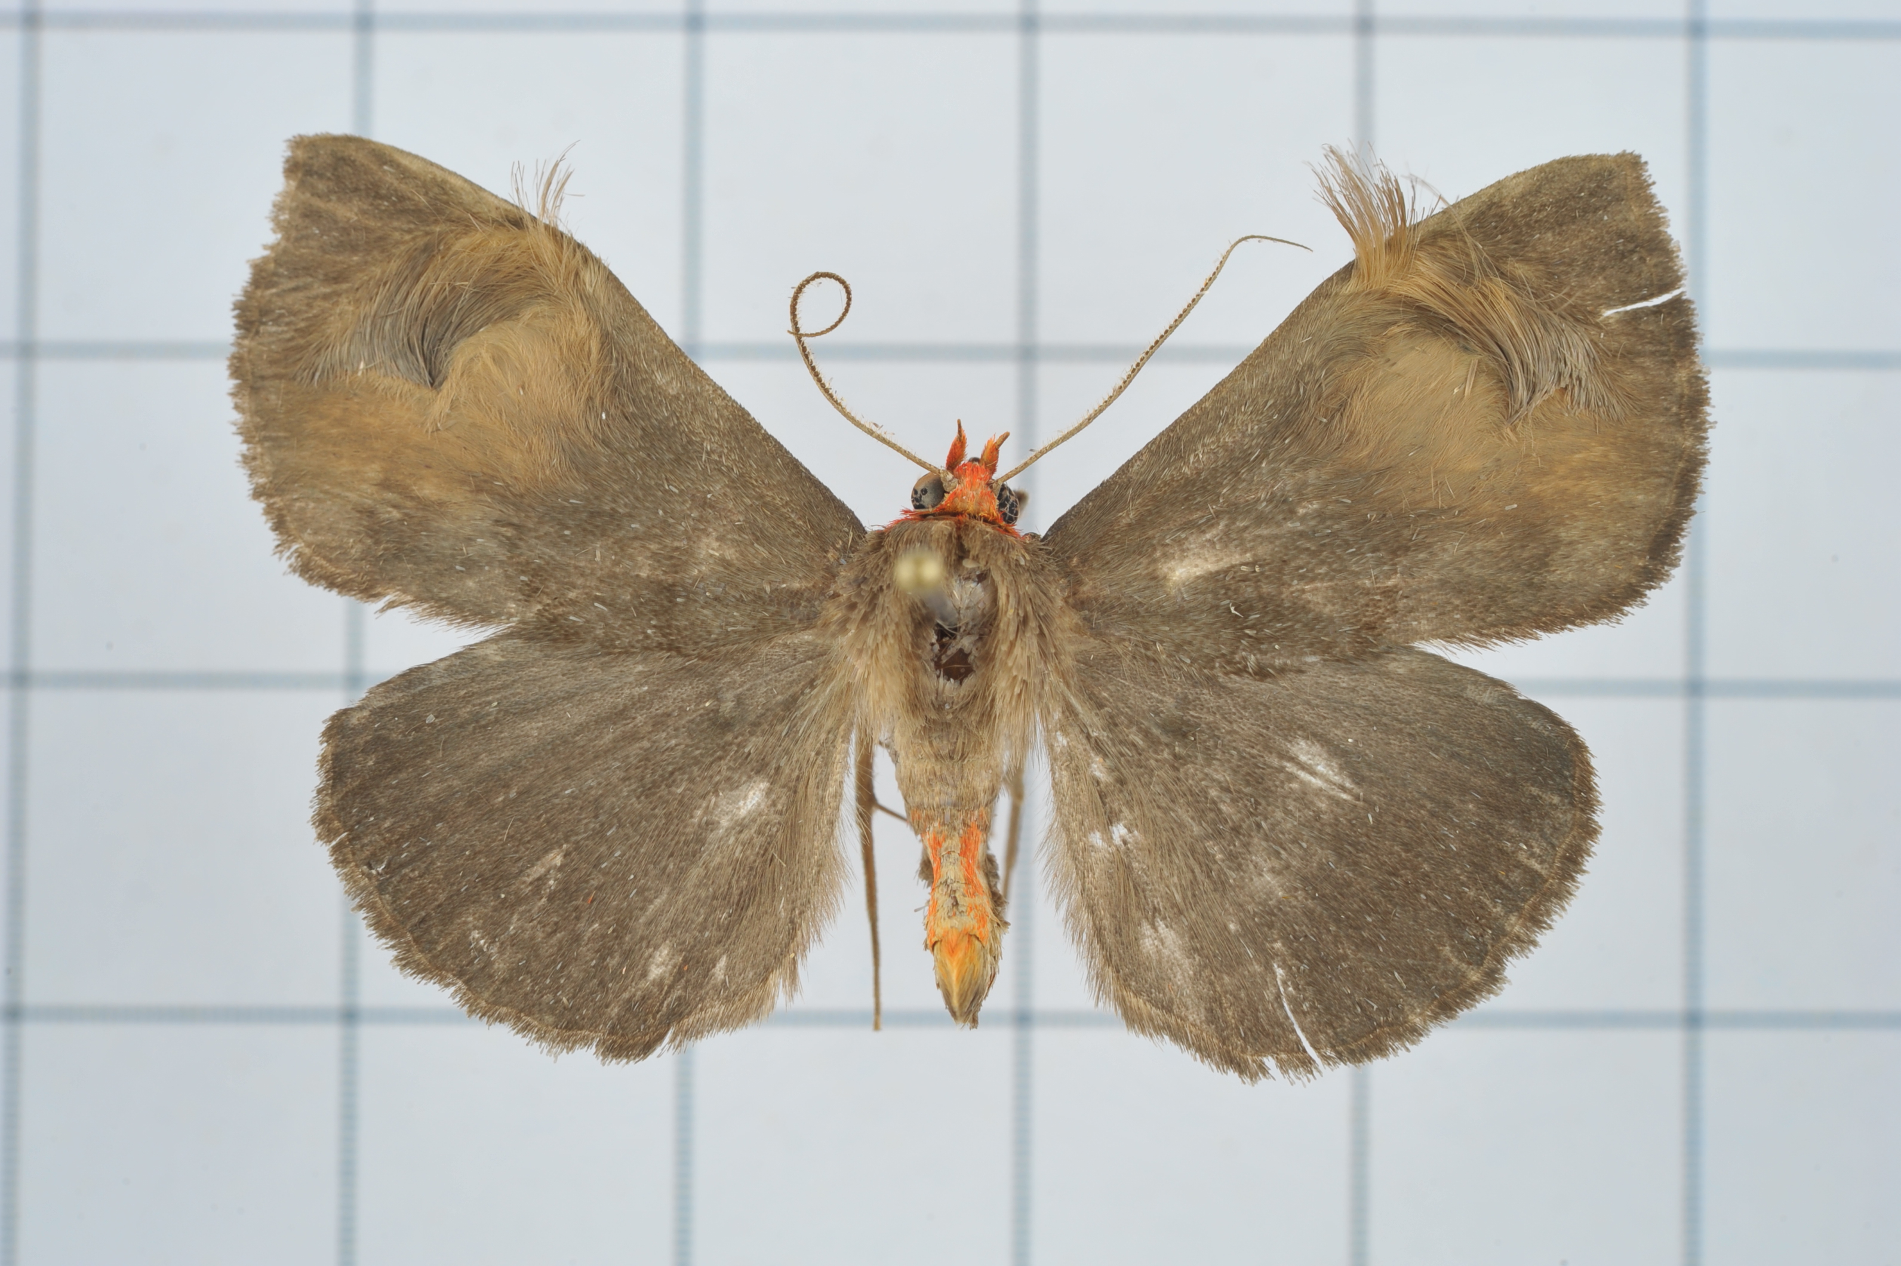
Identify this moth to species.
Calesia dasypterus
